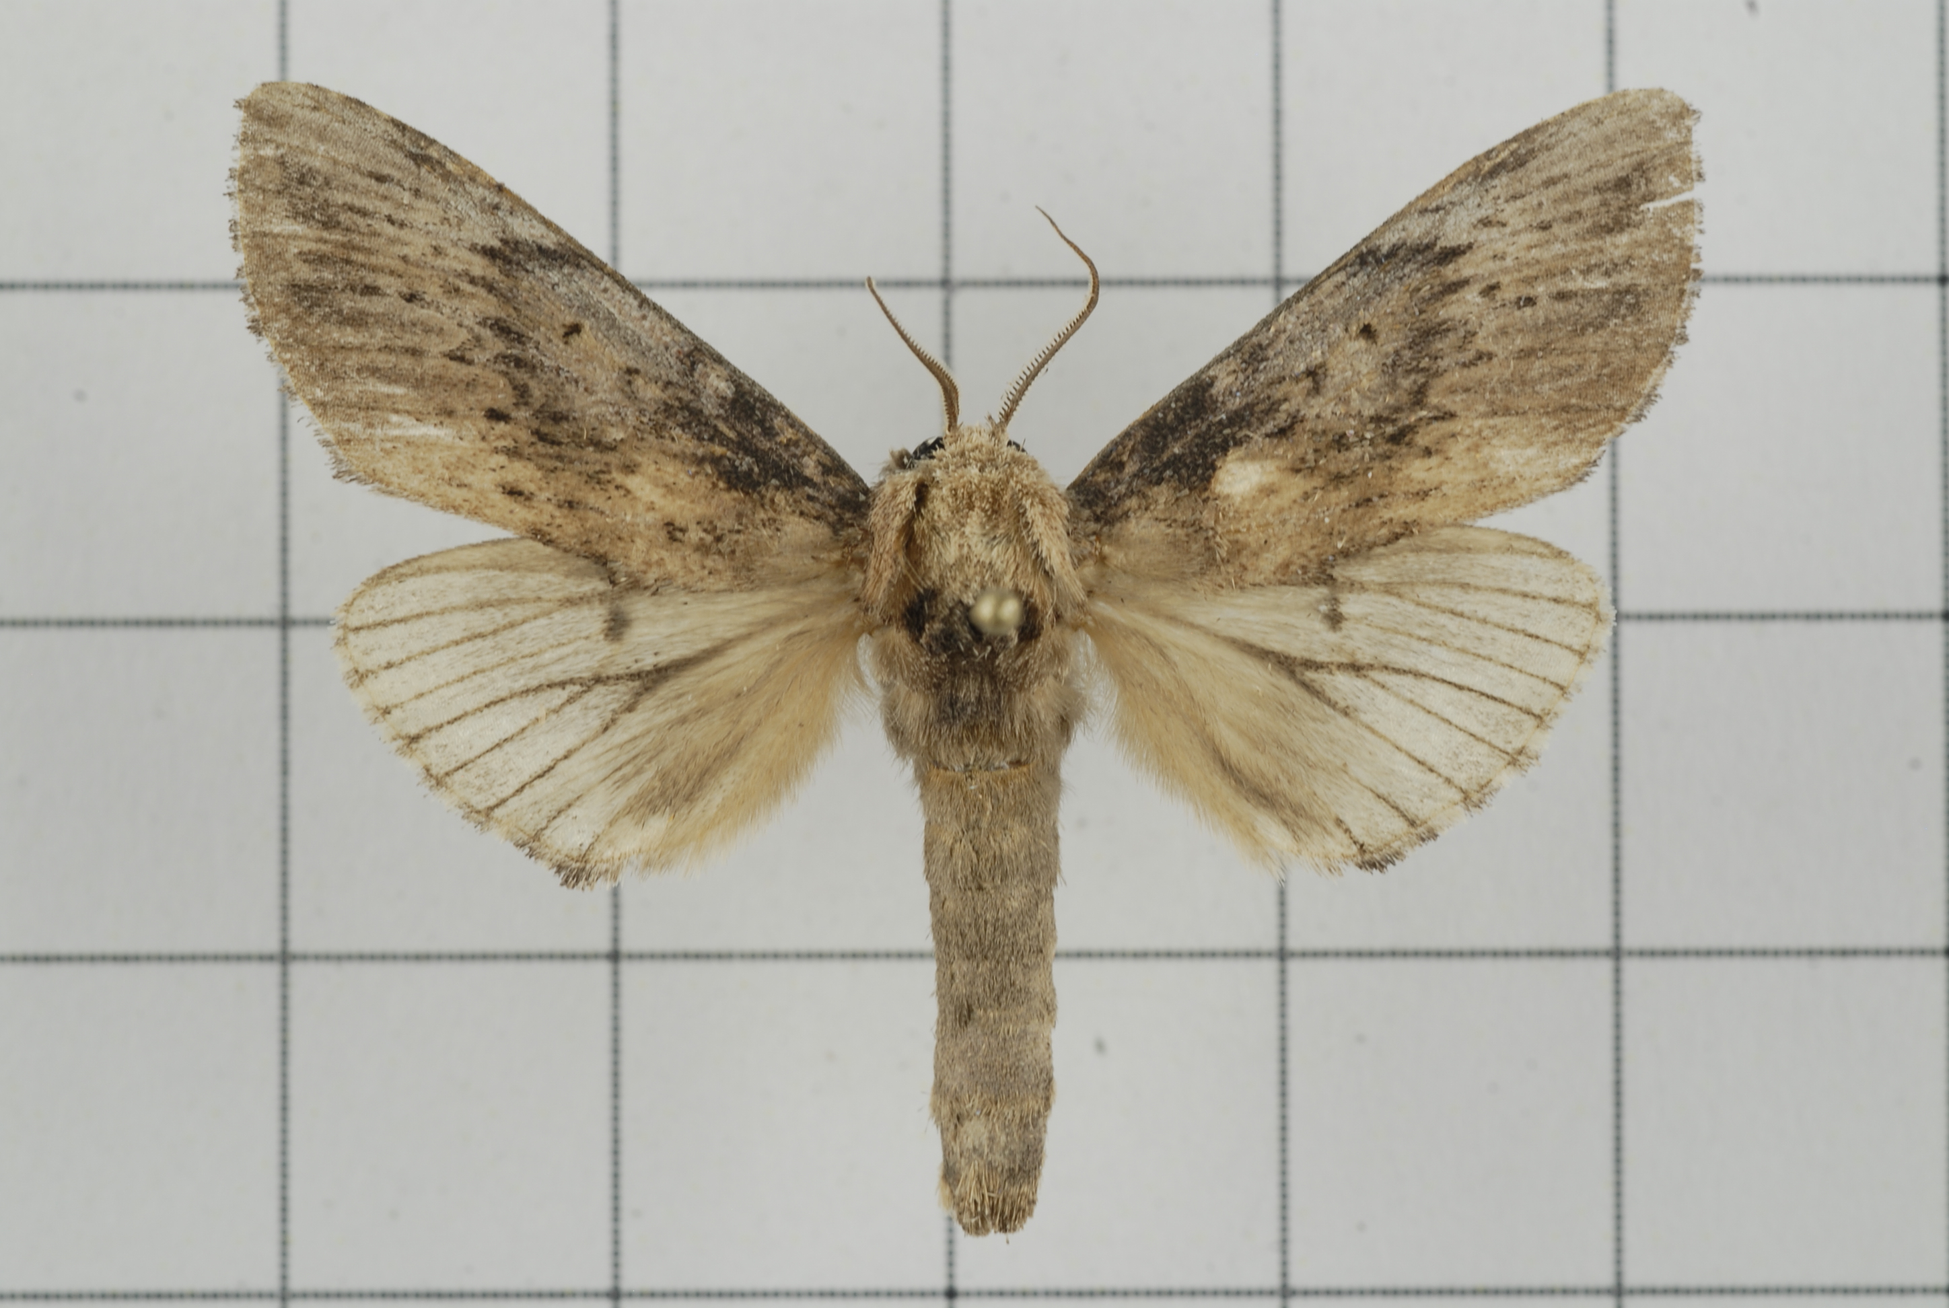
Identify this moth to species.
Norracoides basinotata
